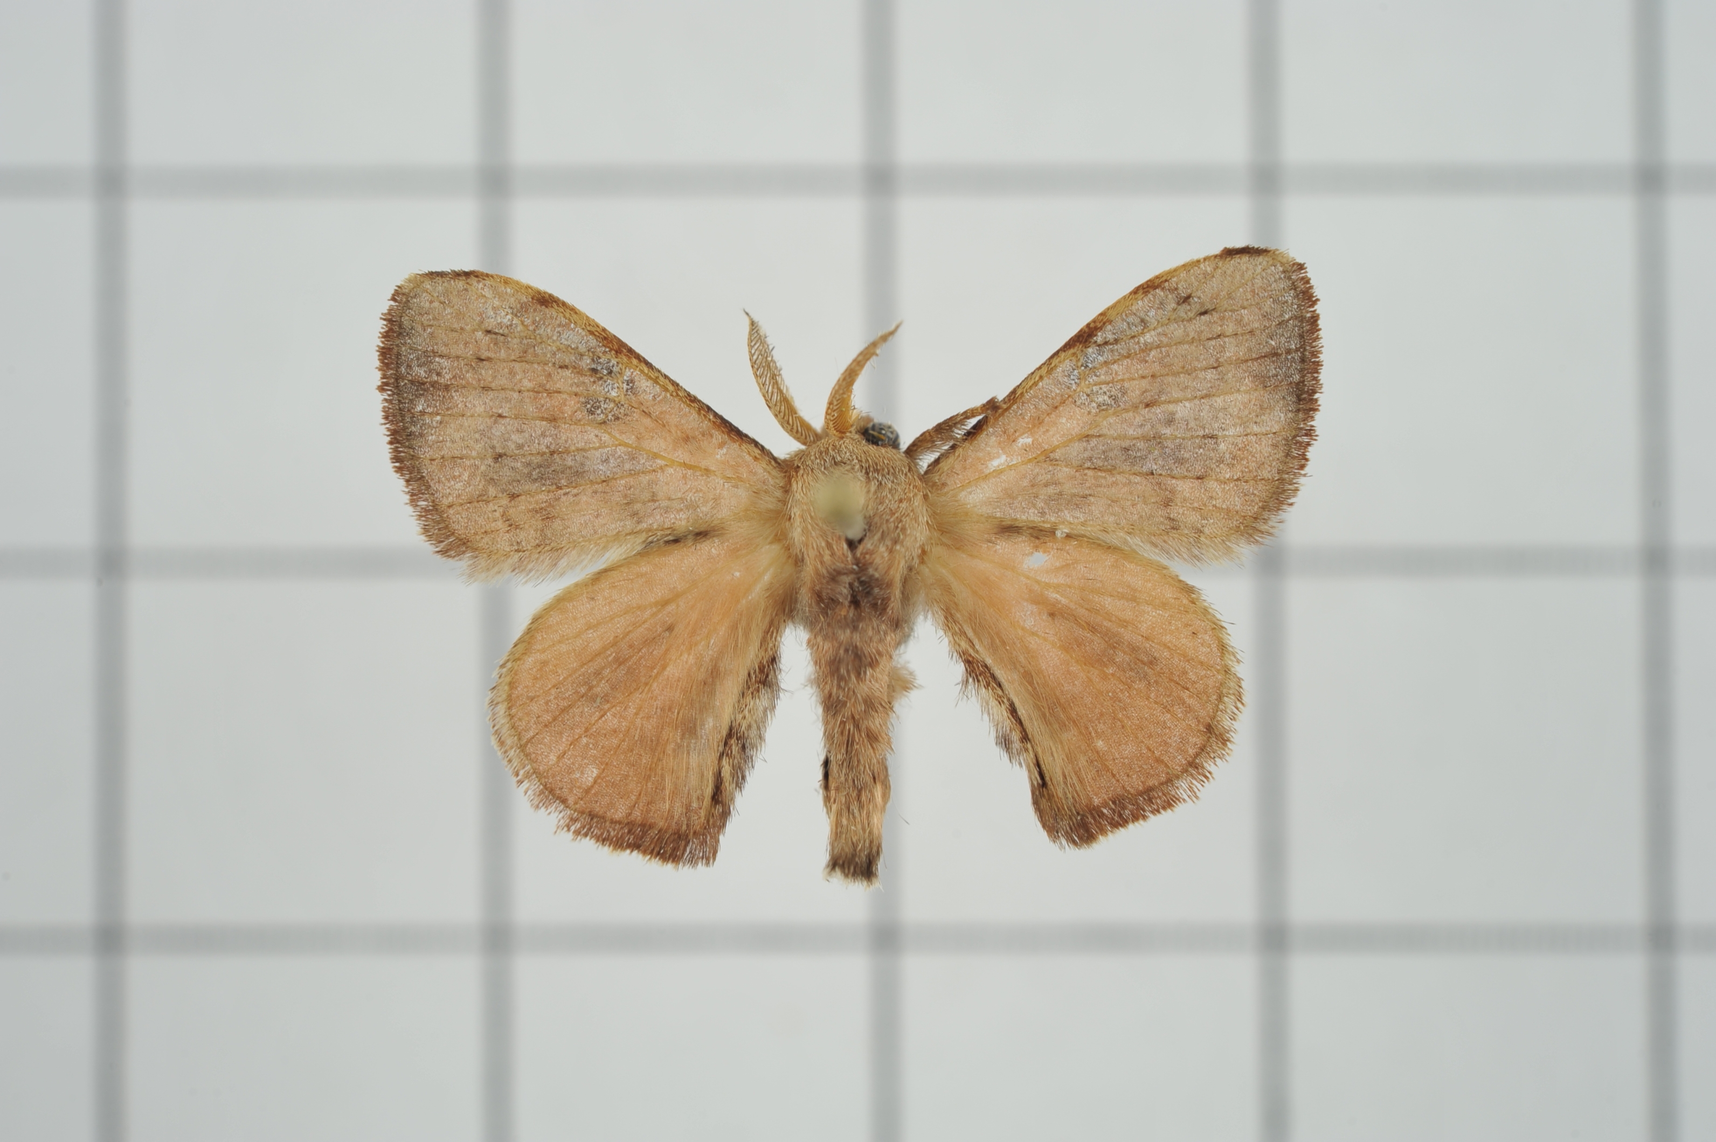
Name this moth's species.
Trilocha varians
